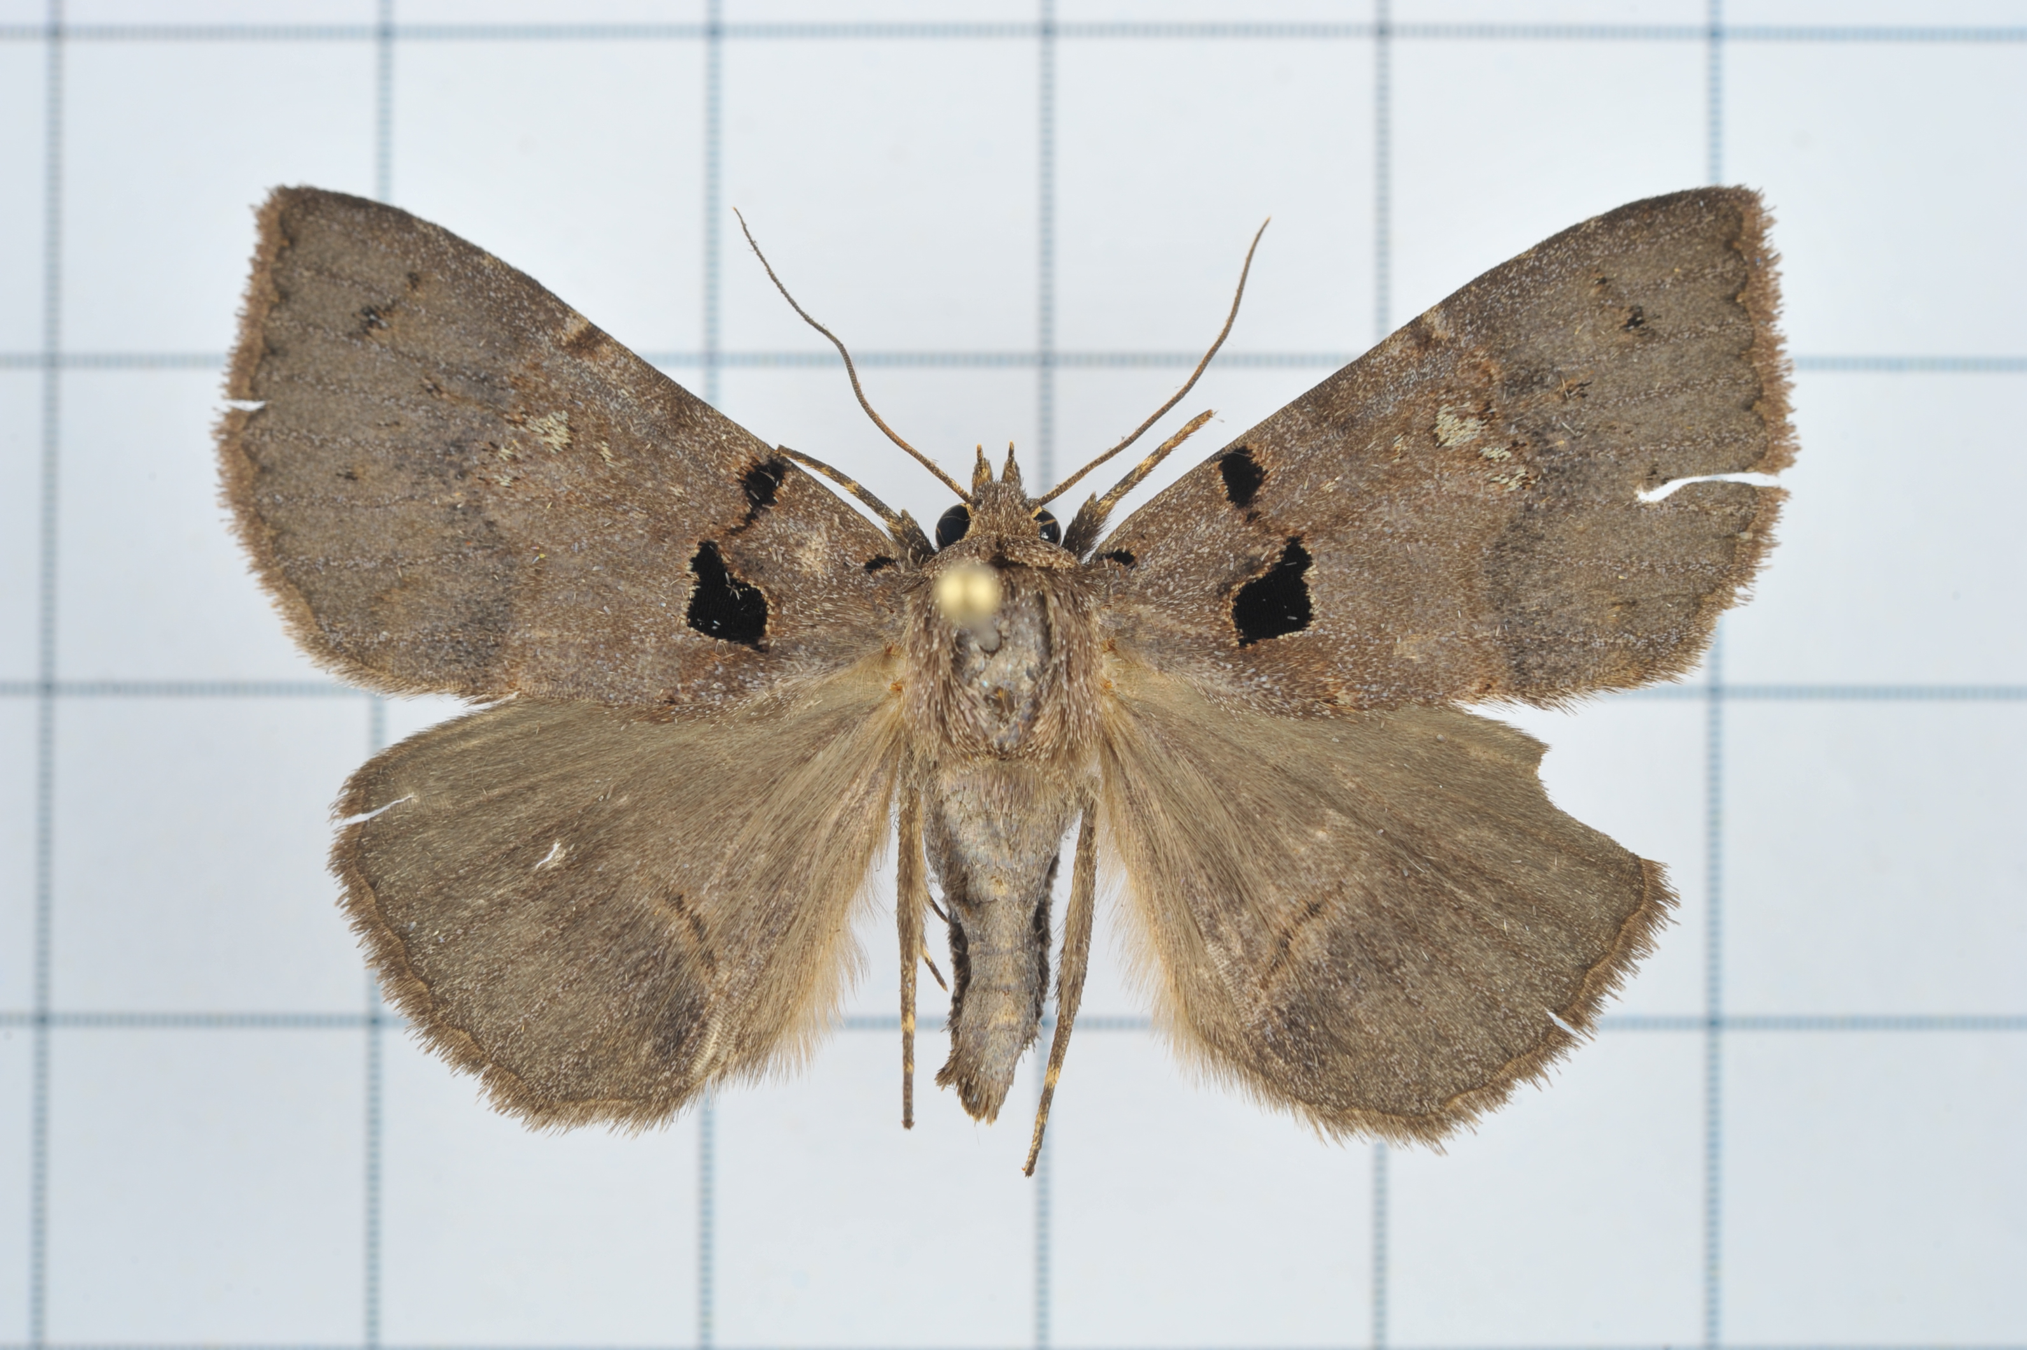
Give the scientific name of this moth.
Avatha bipartita
